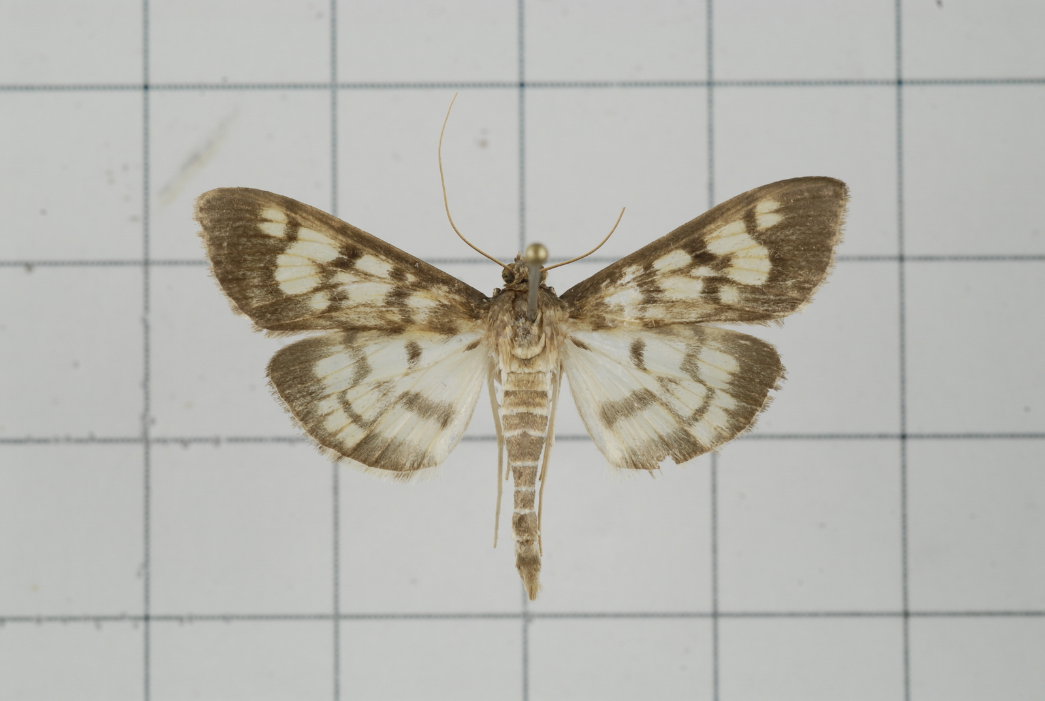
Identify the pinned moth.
Syllepte taiwanalis
